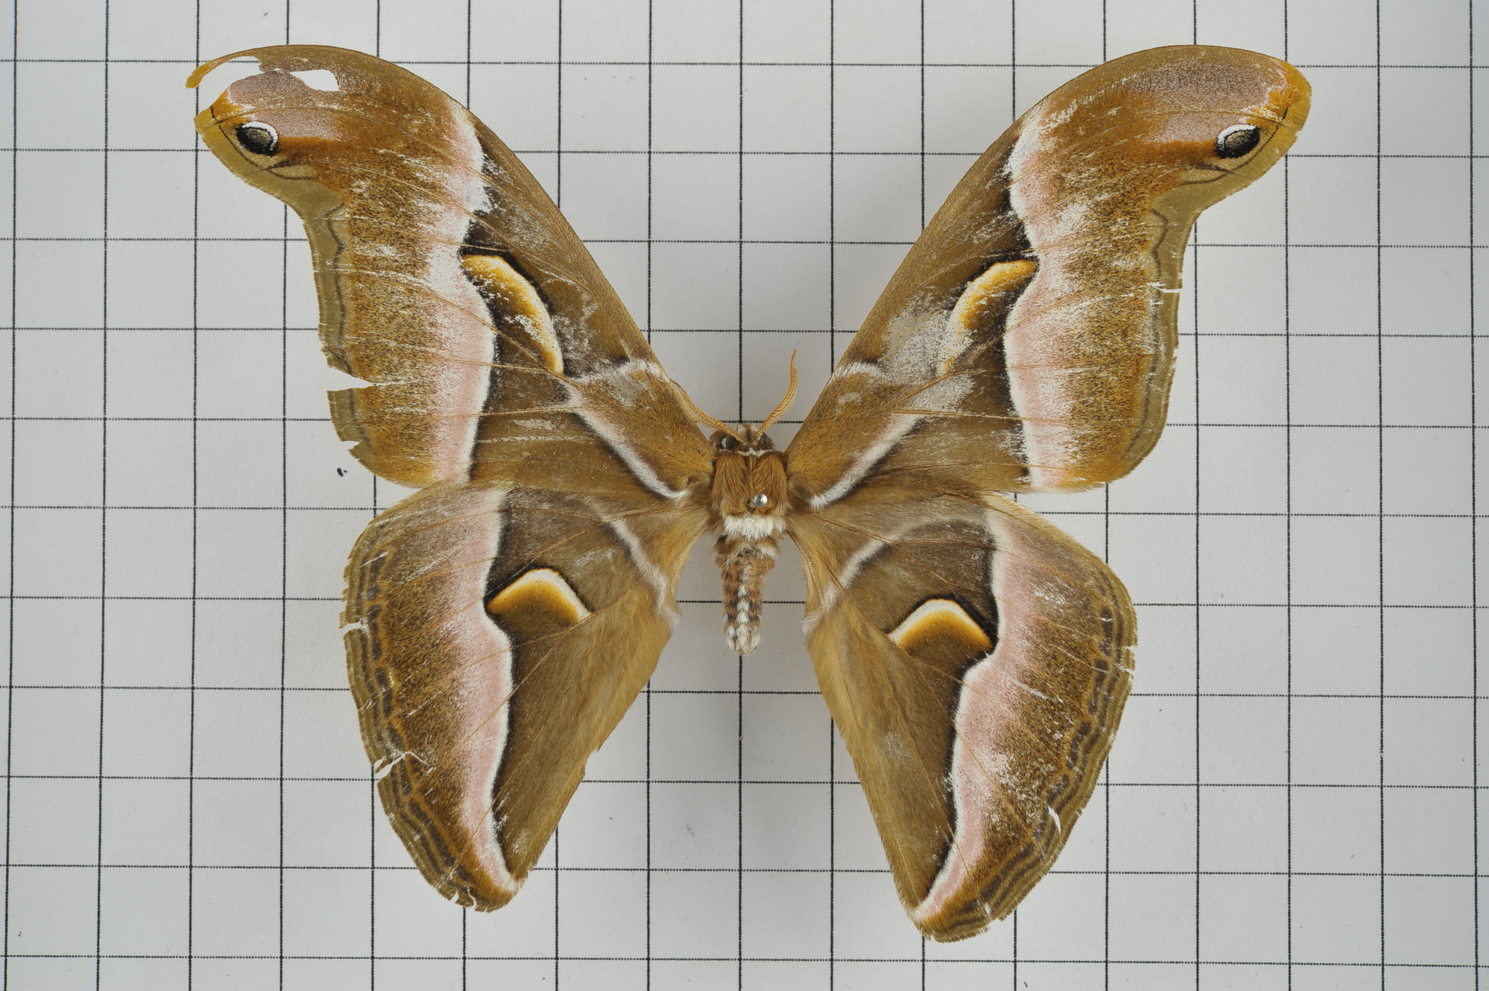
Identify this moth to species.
Samia wangi
